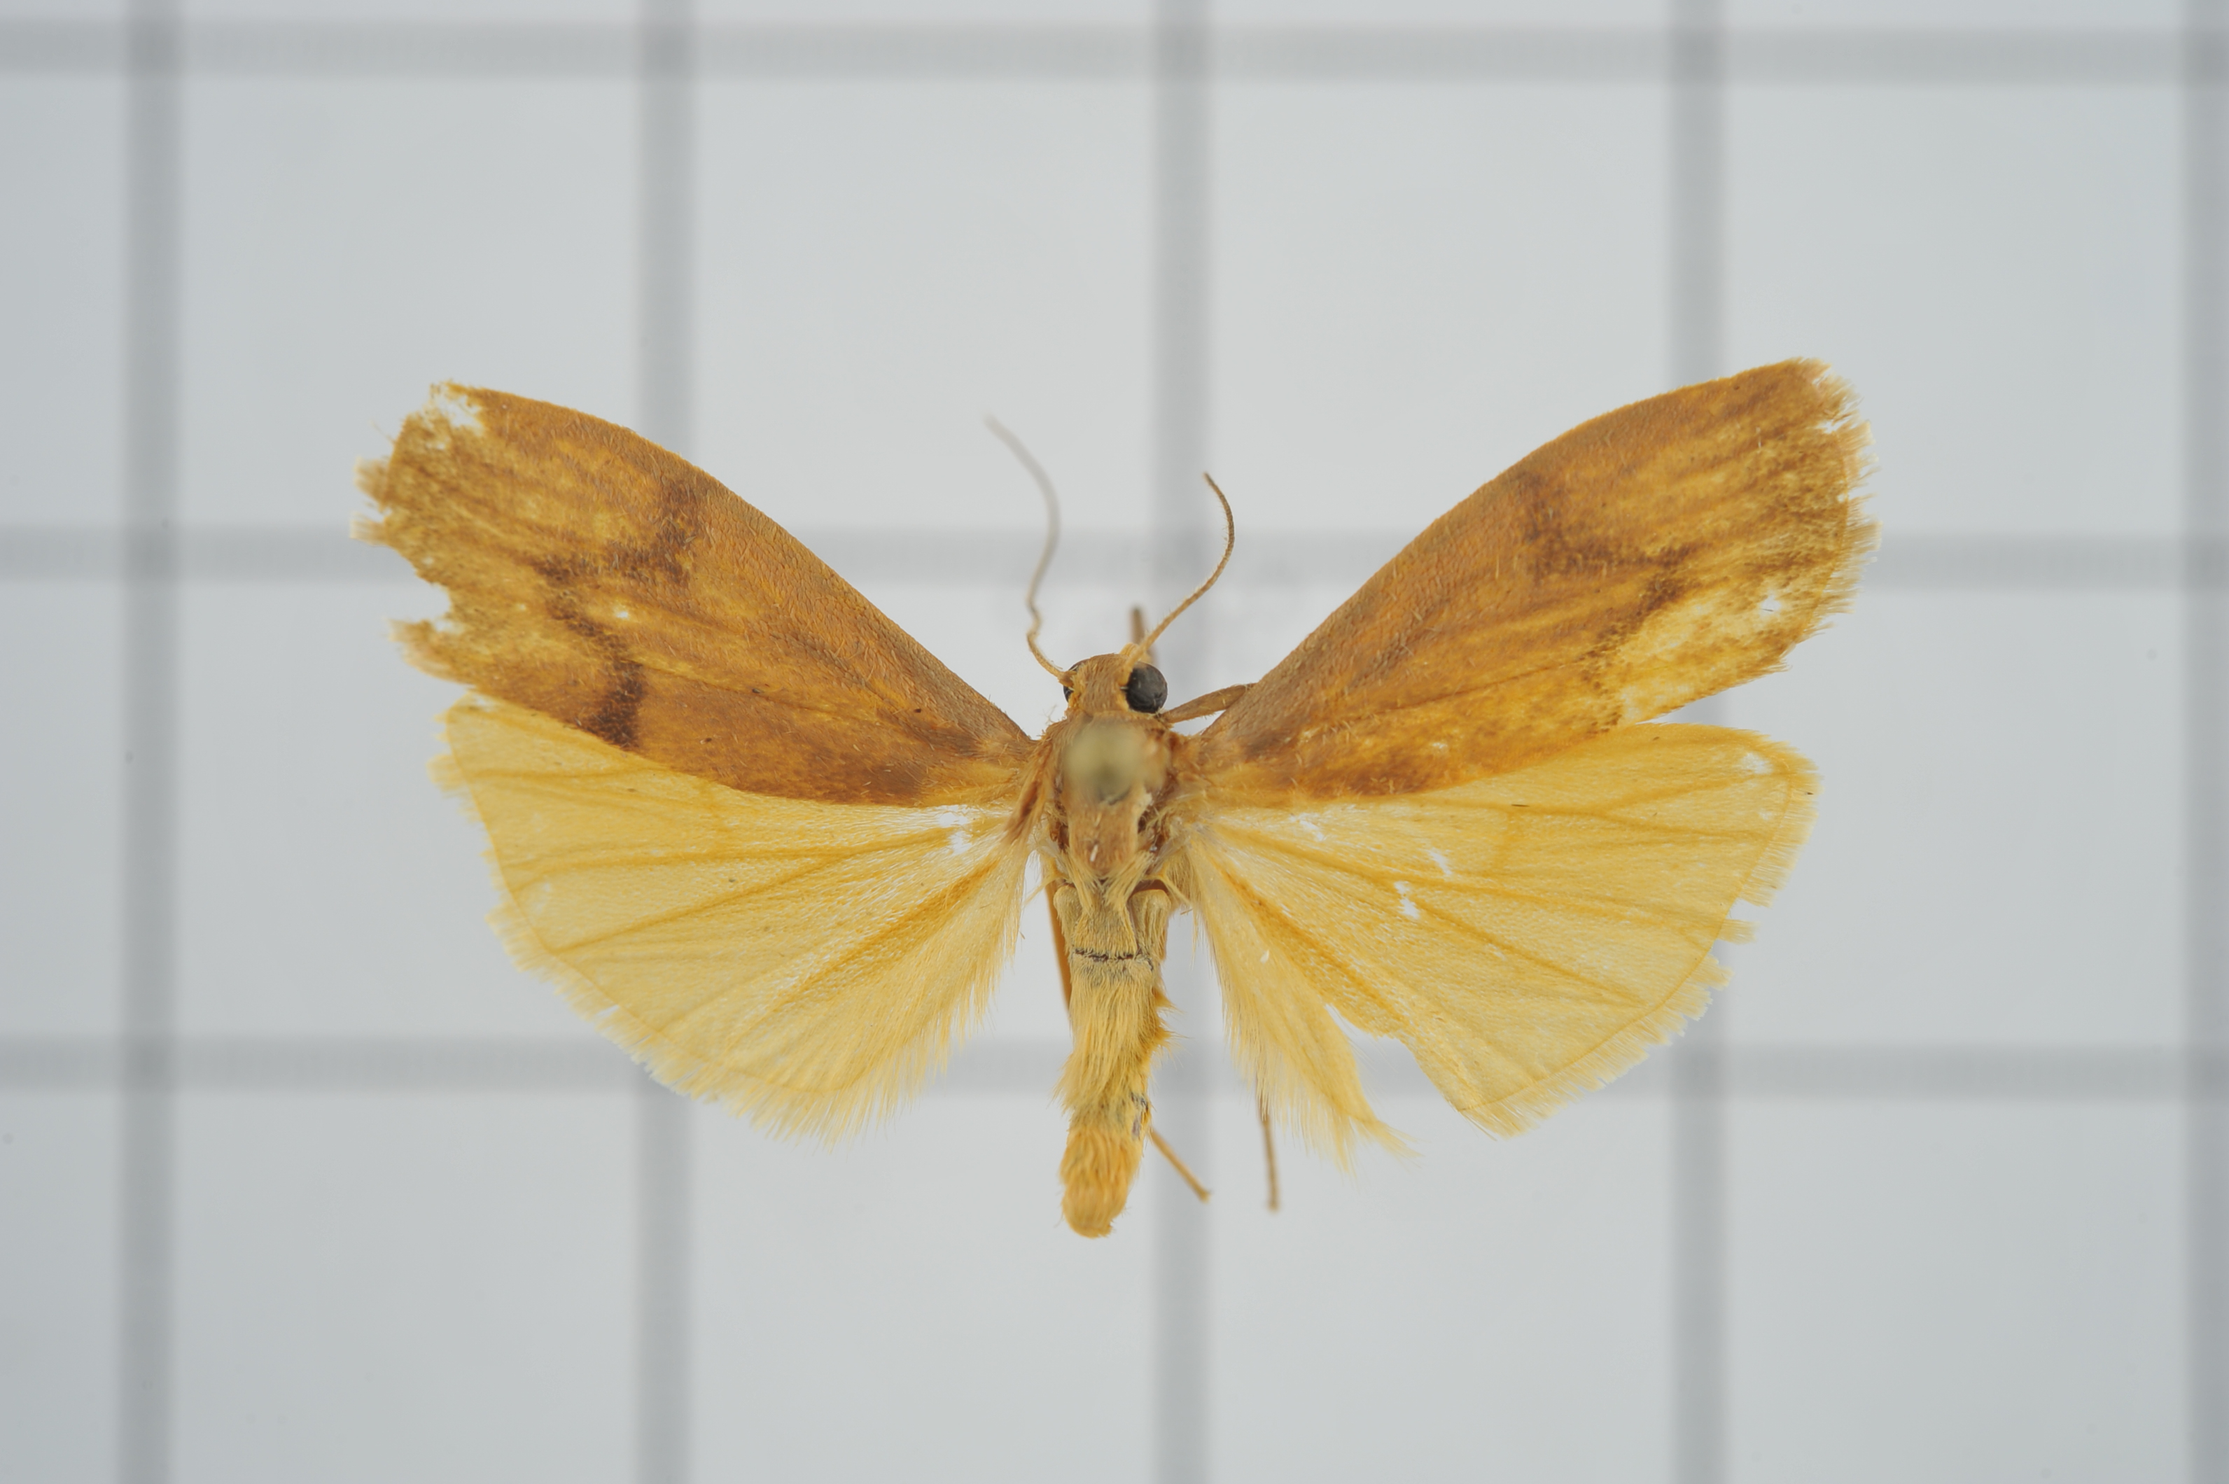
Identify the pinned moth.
Teuloma tainebula
